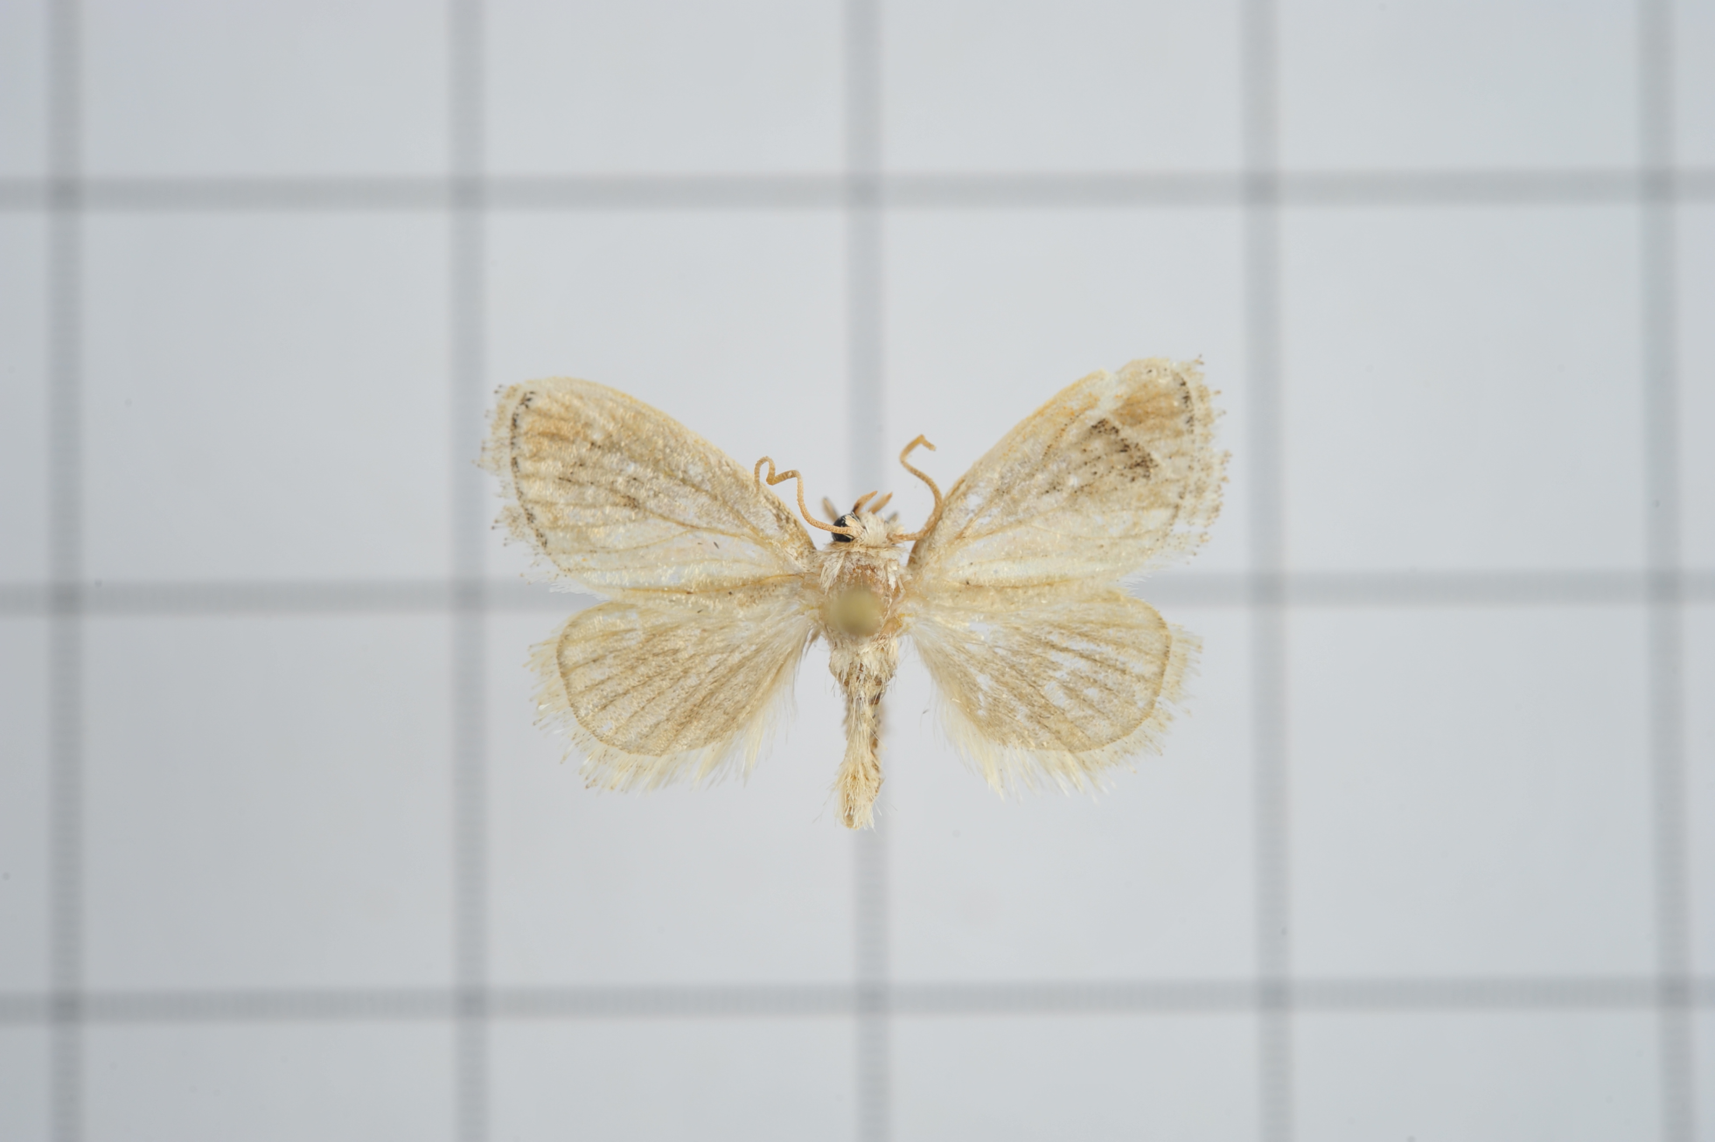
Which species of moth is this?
Narosa nigrisigna
